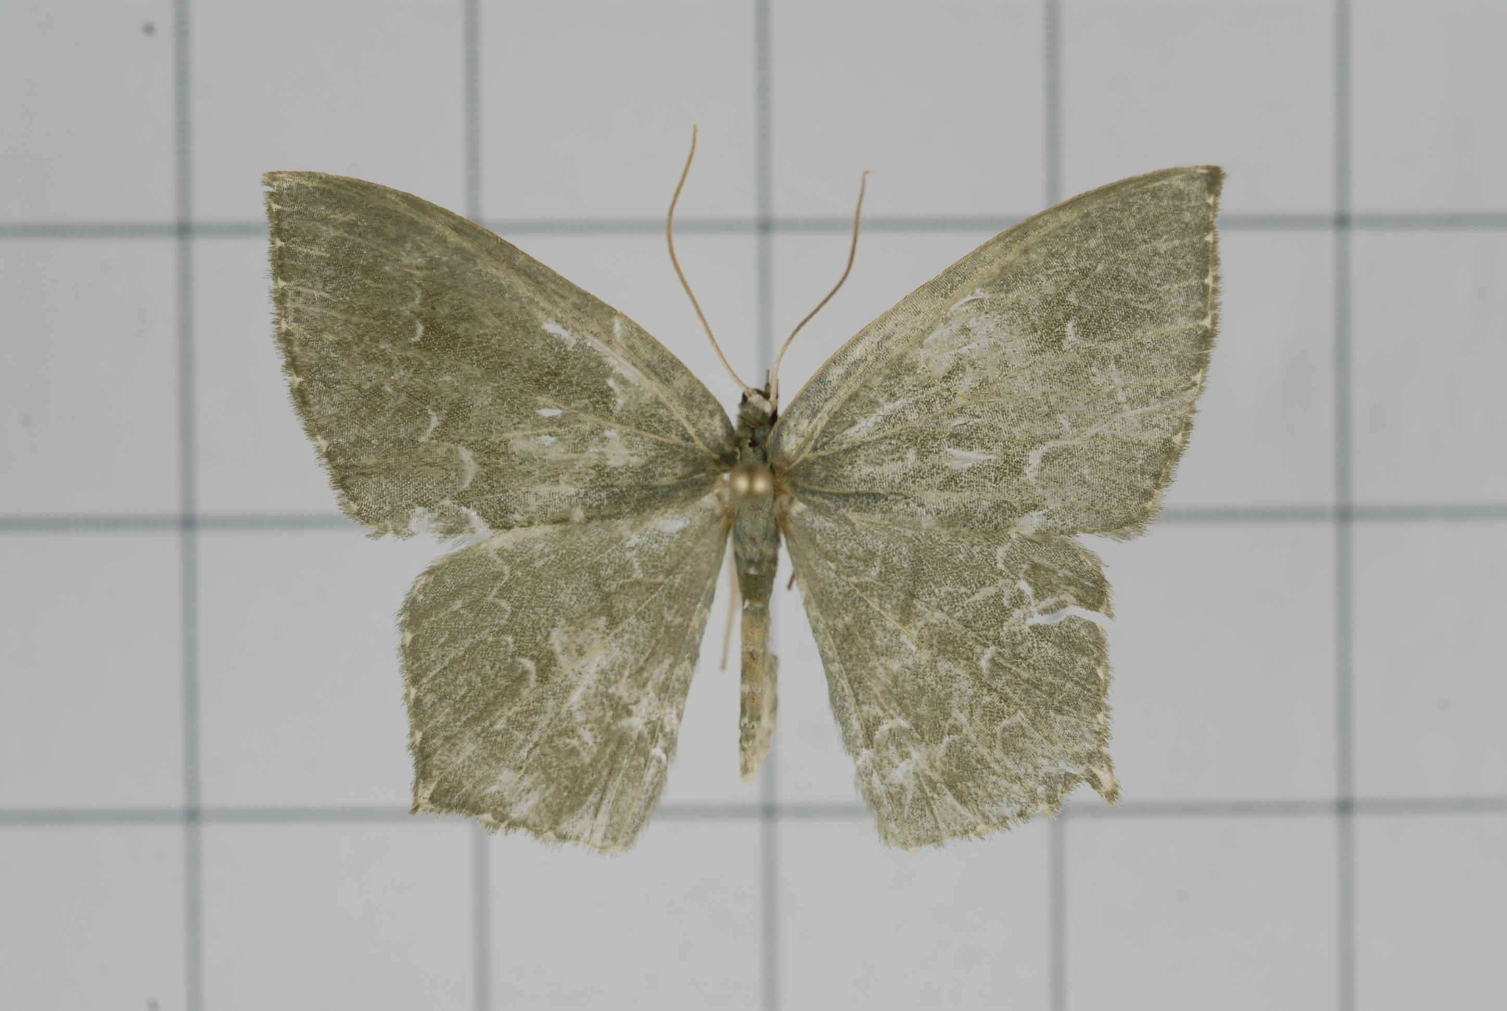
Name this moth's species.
Maxates lactipuncta
